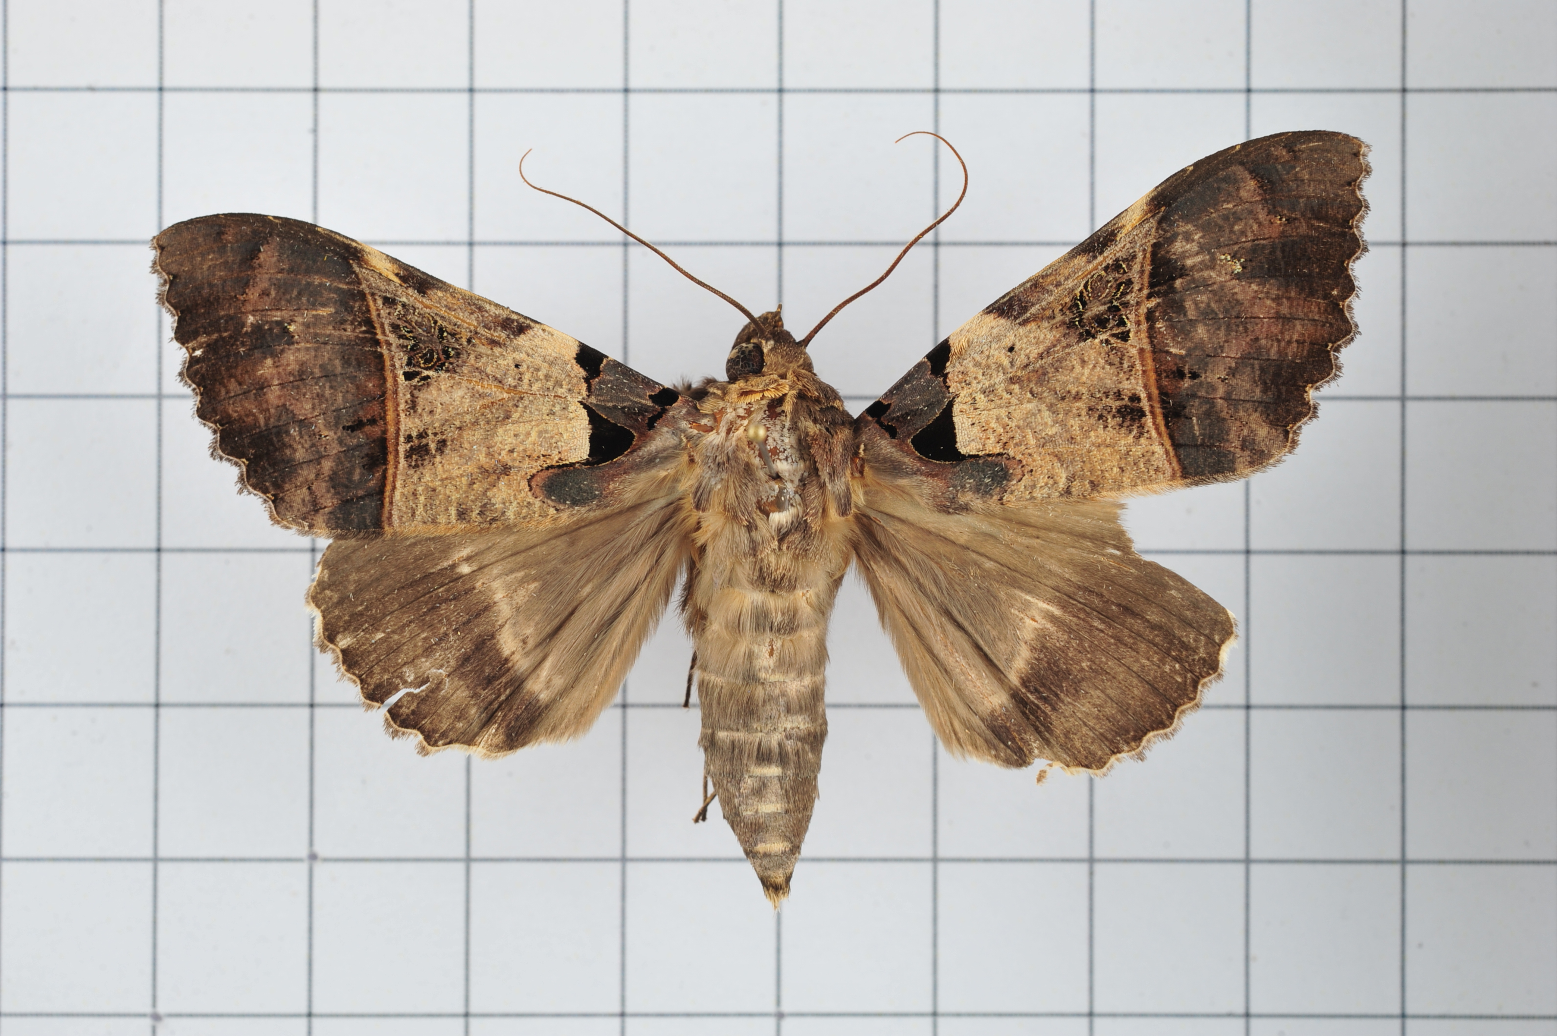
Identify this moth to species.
Serrodes campana
